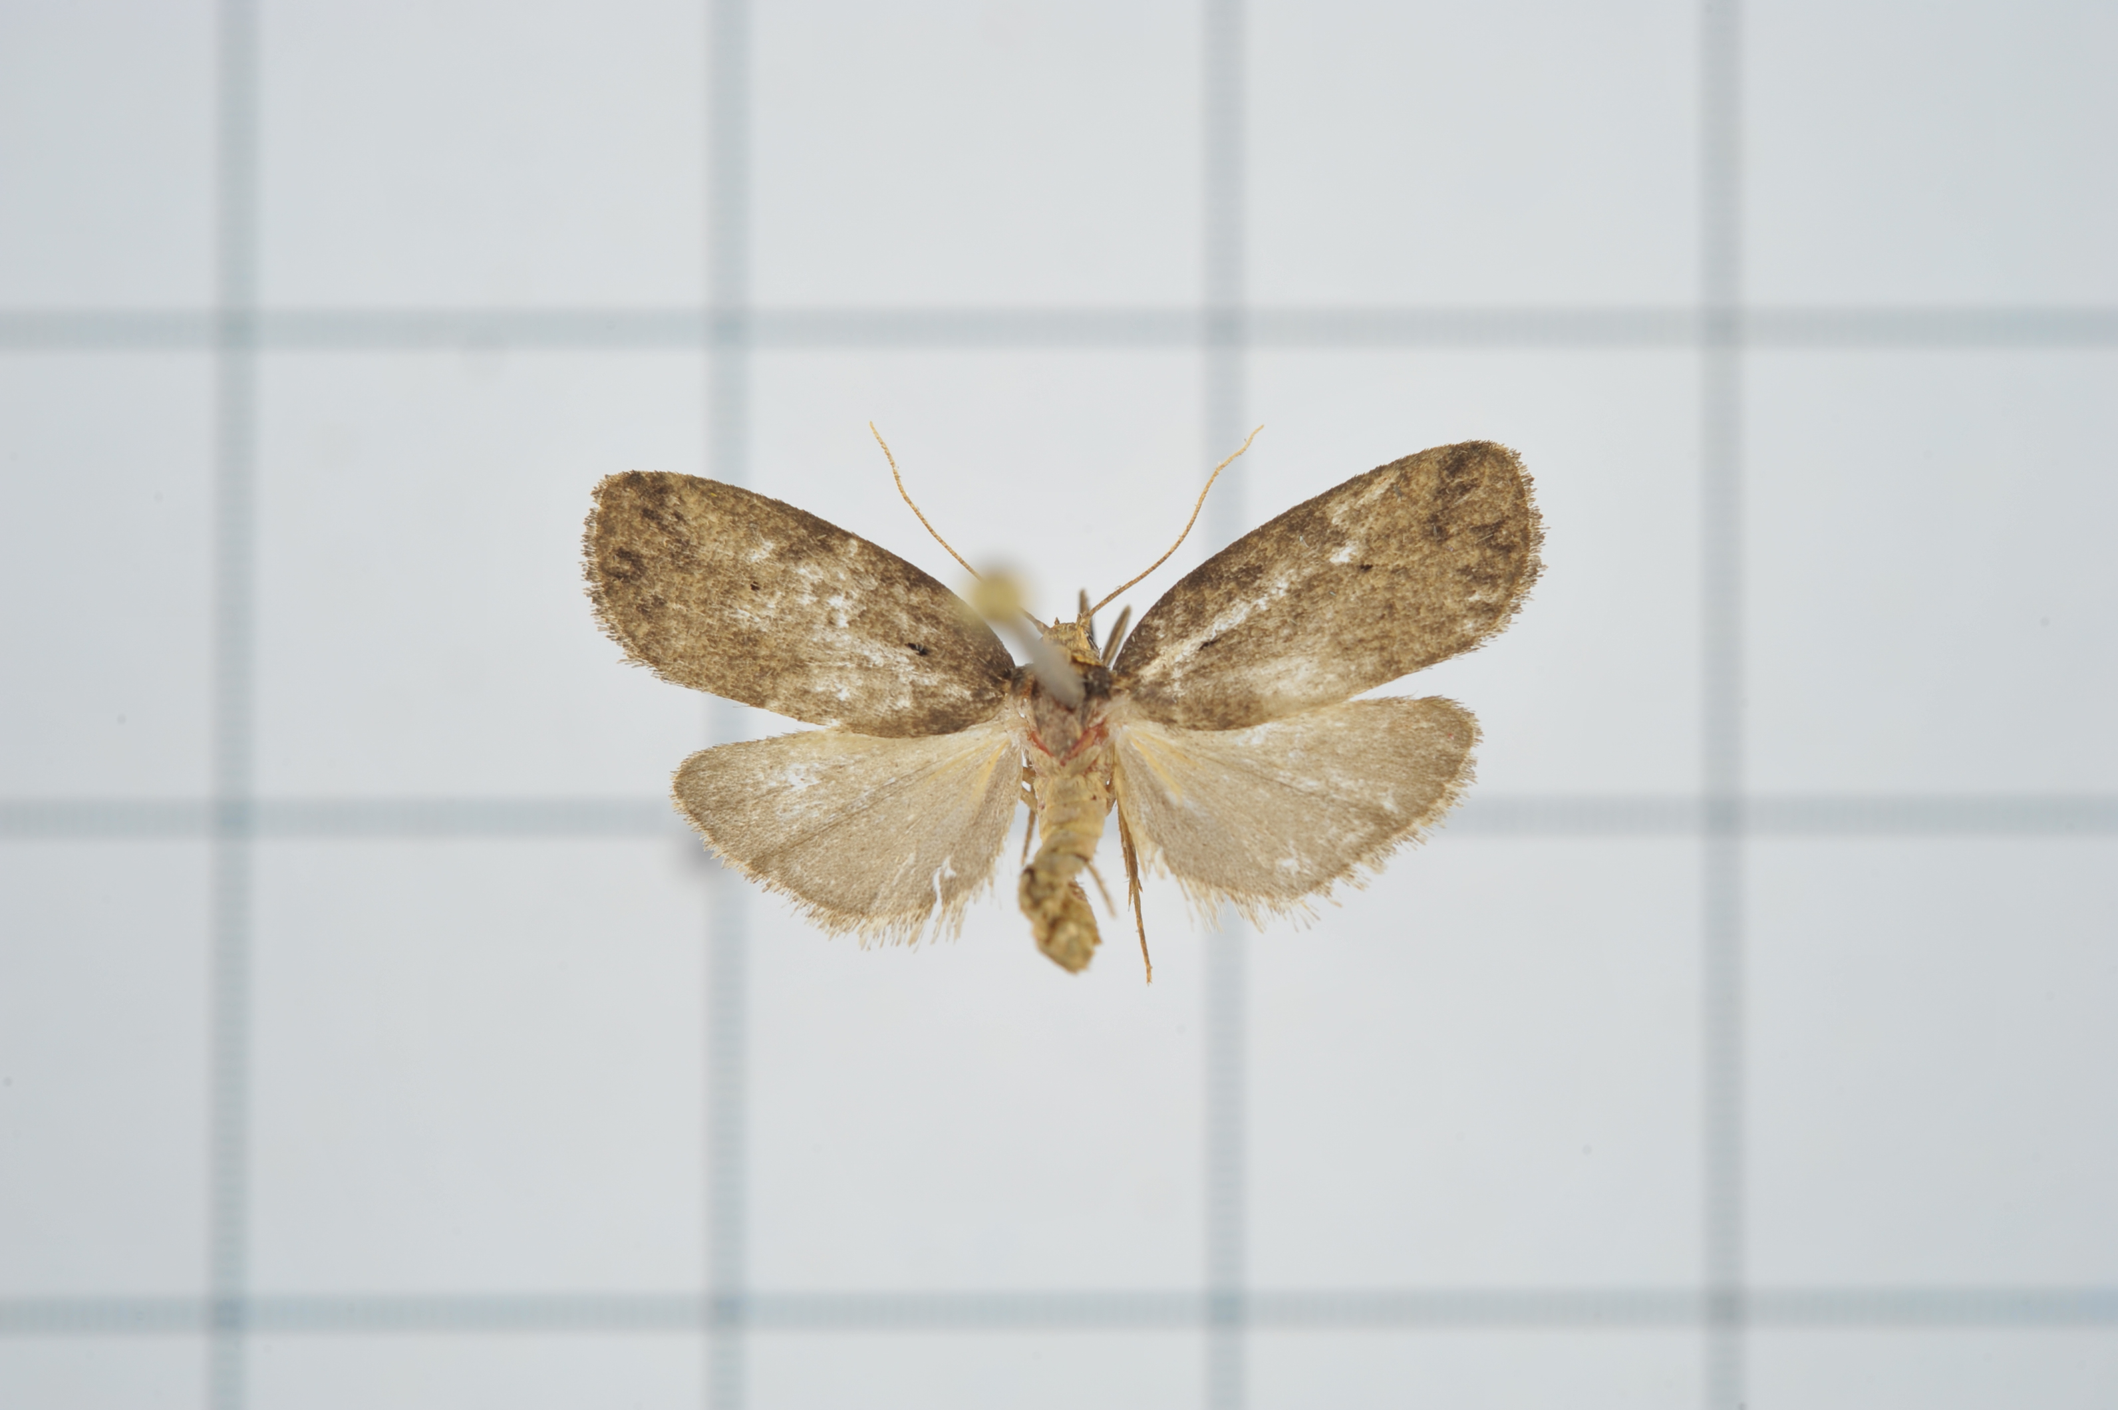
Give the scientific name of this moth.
Eugoa brunnea
